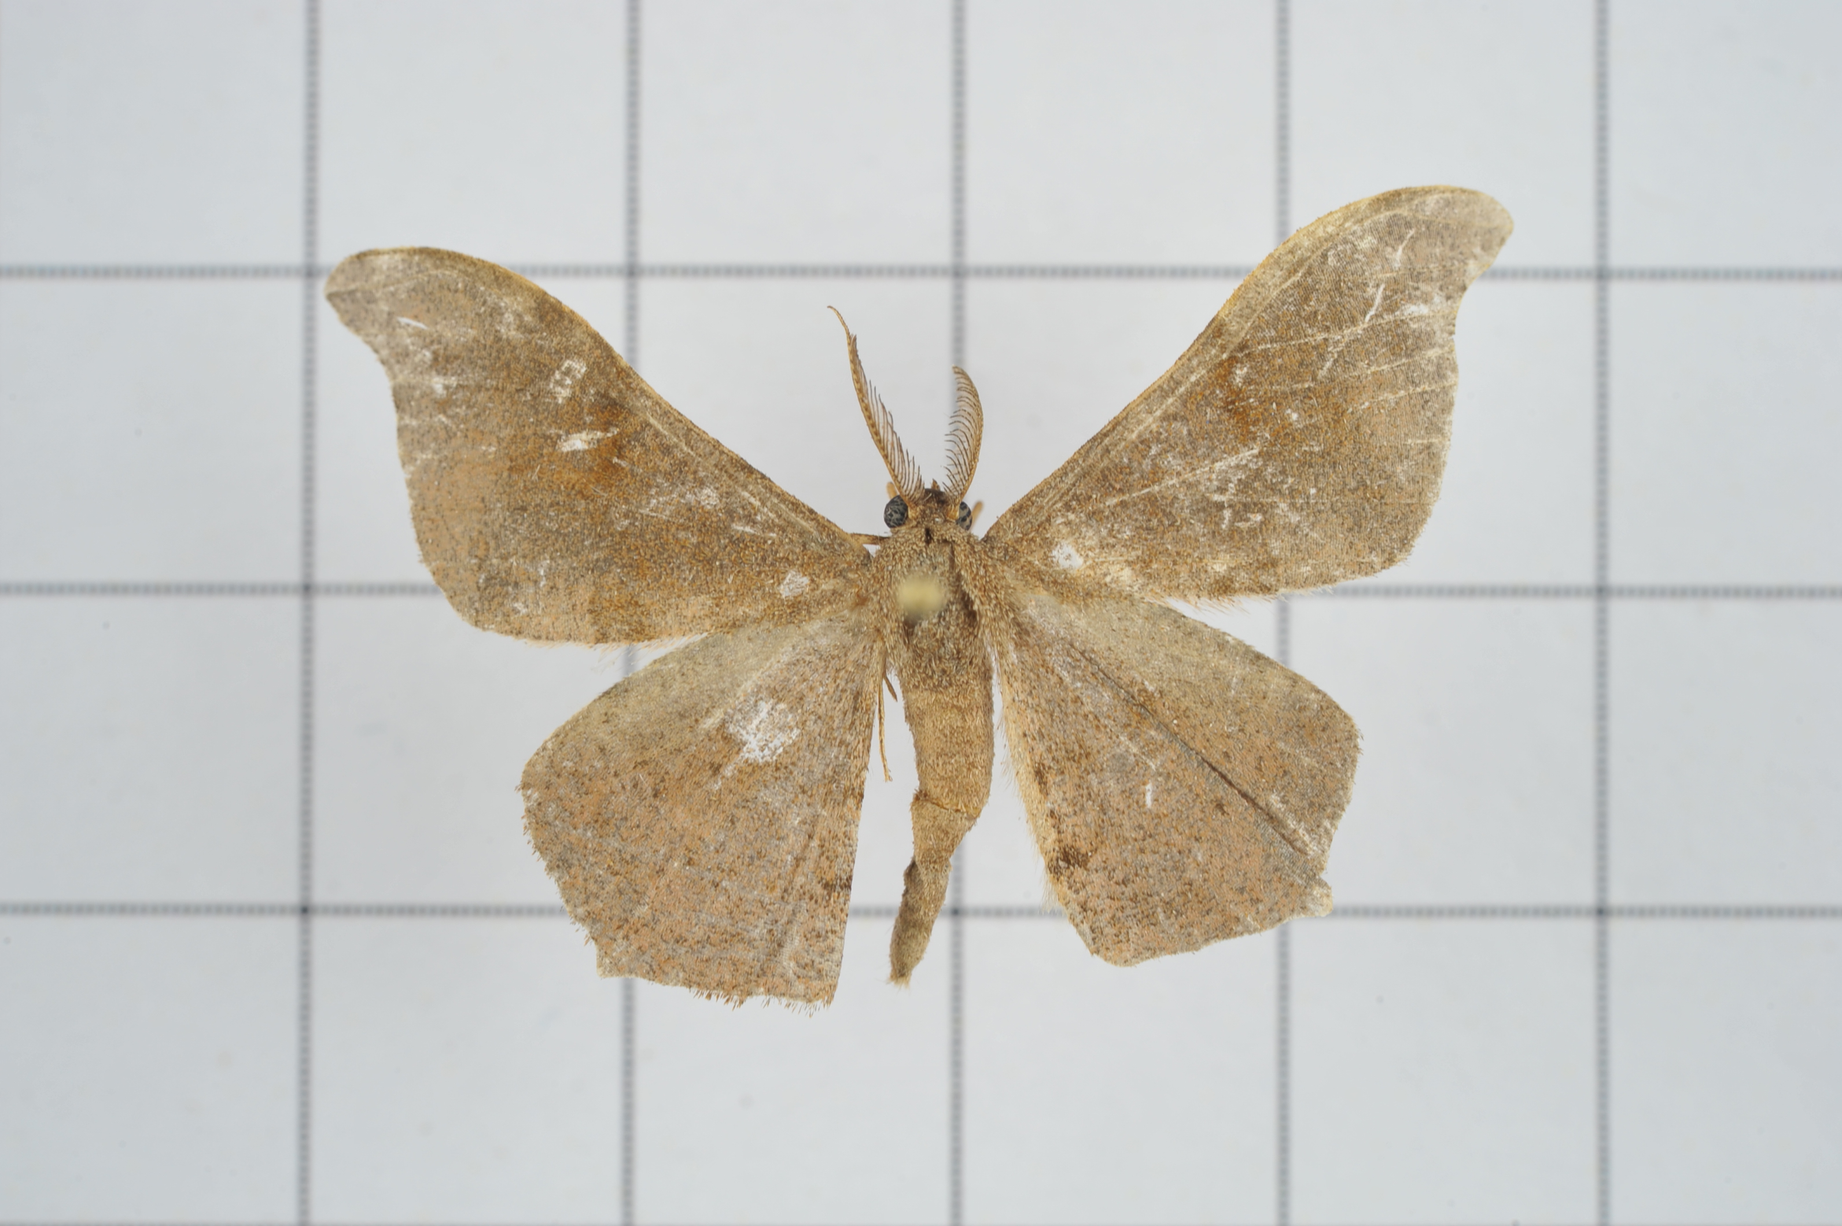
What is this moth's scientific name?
Hyposidra talaca talaca
